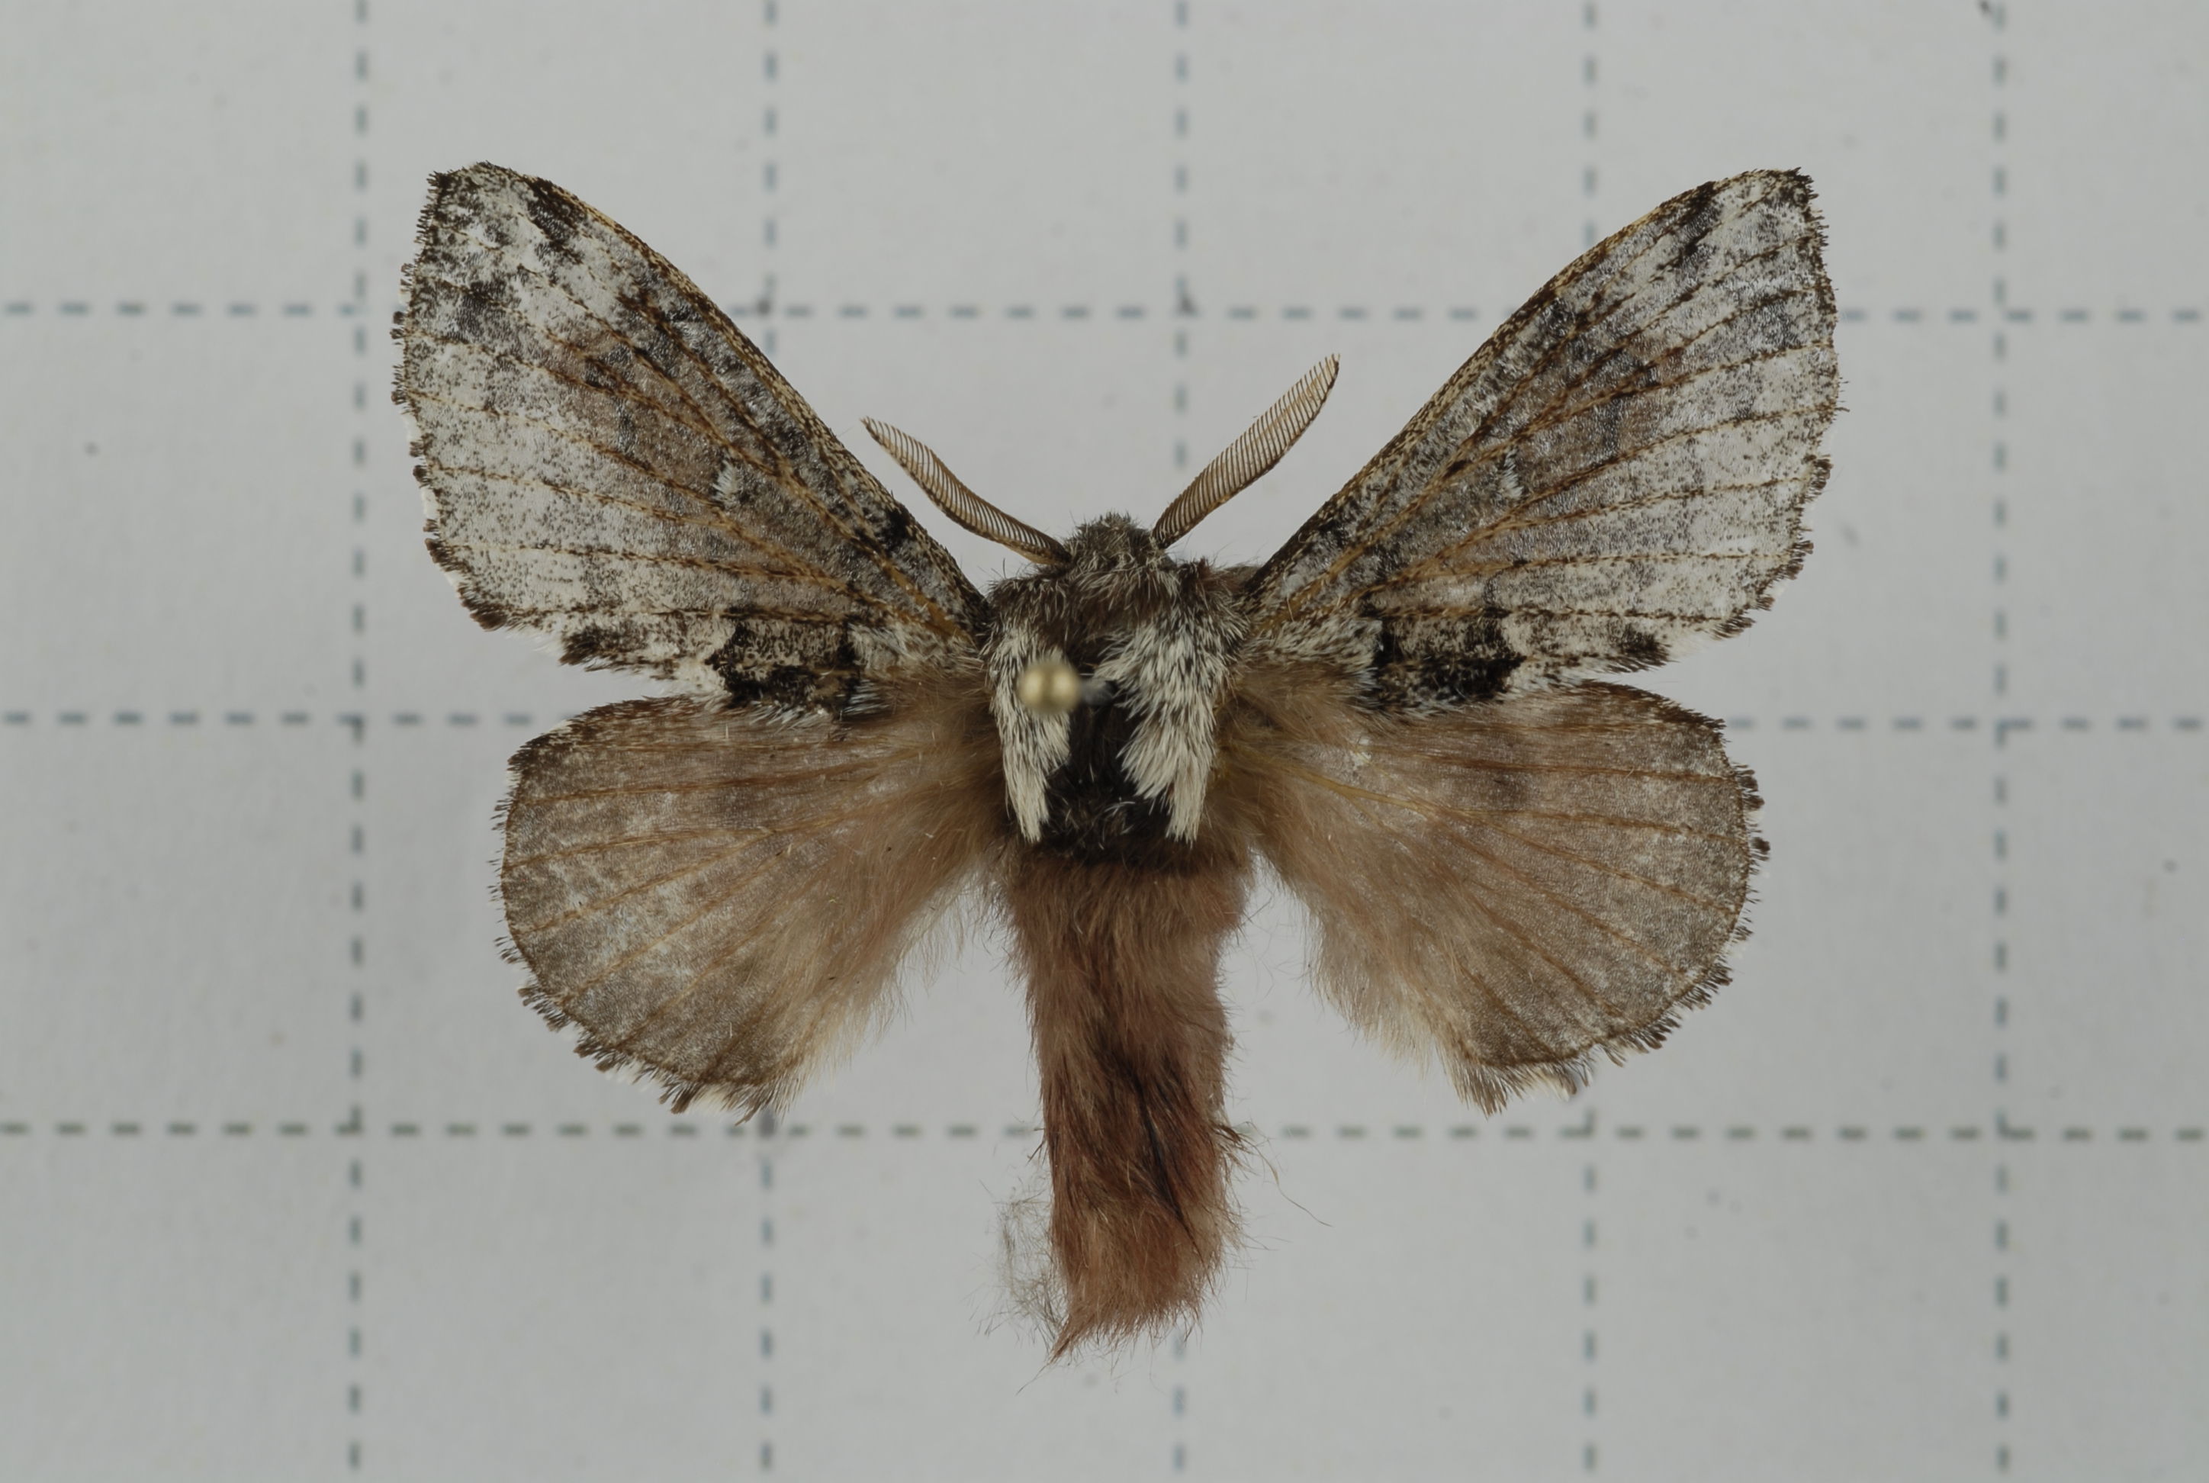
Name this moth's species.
Cosmotriche discitincta discitincta
